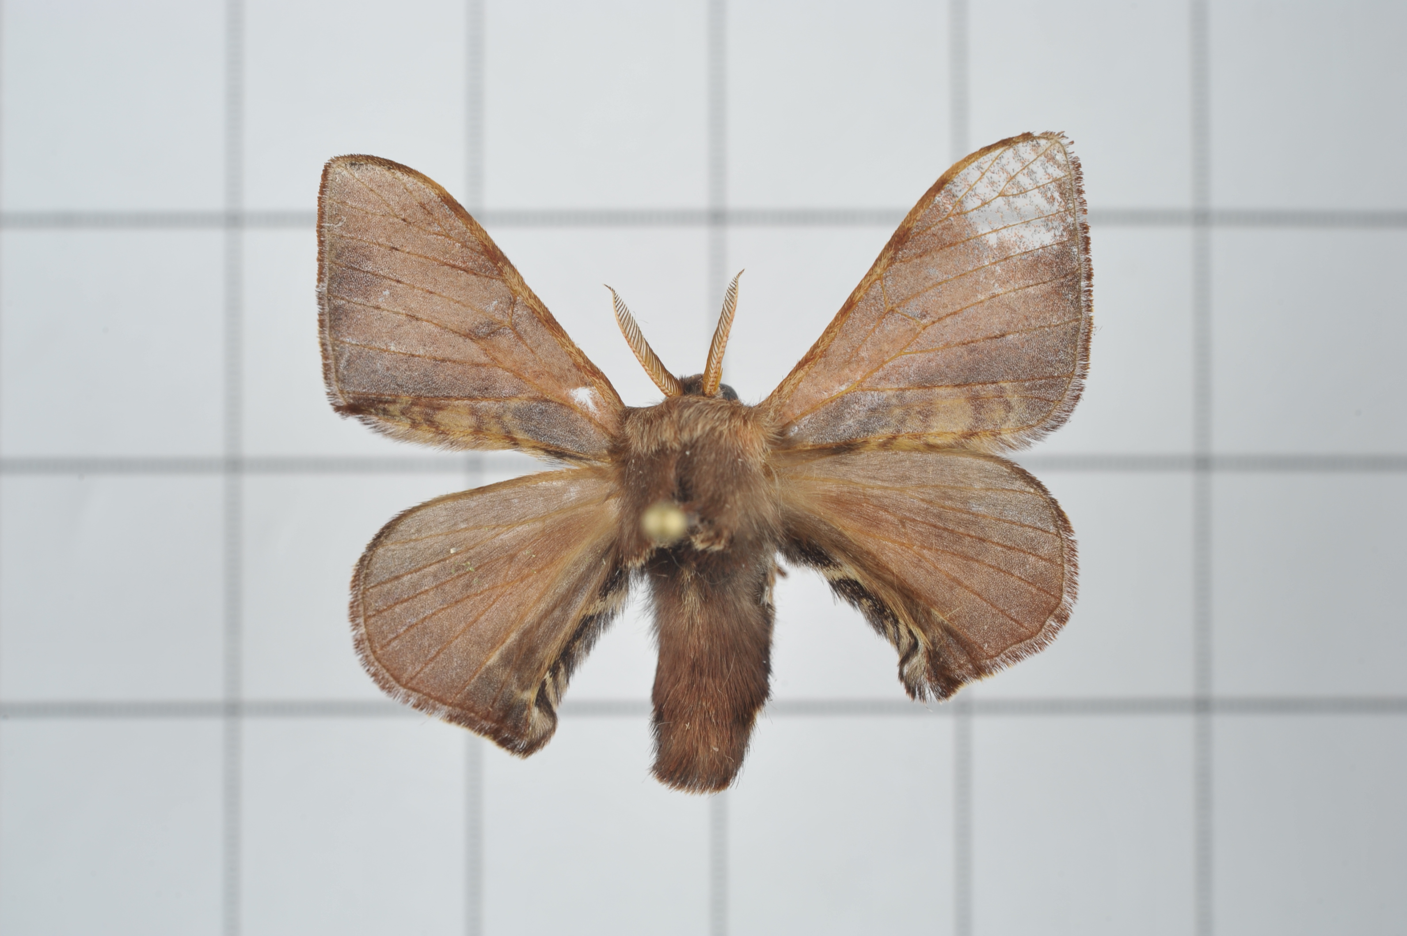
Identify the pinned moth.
Triuncina brunnea
